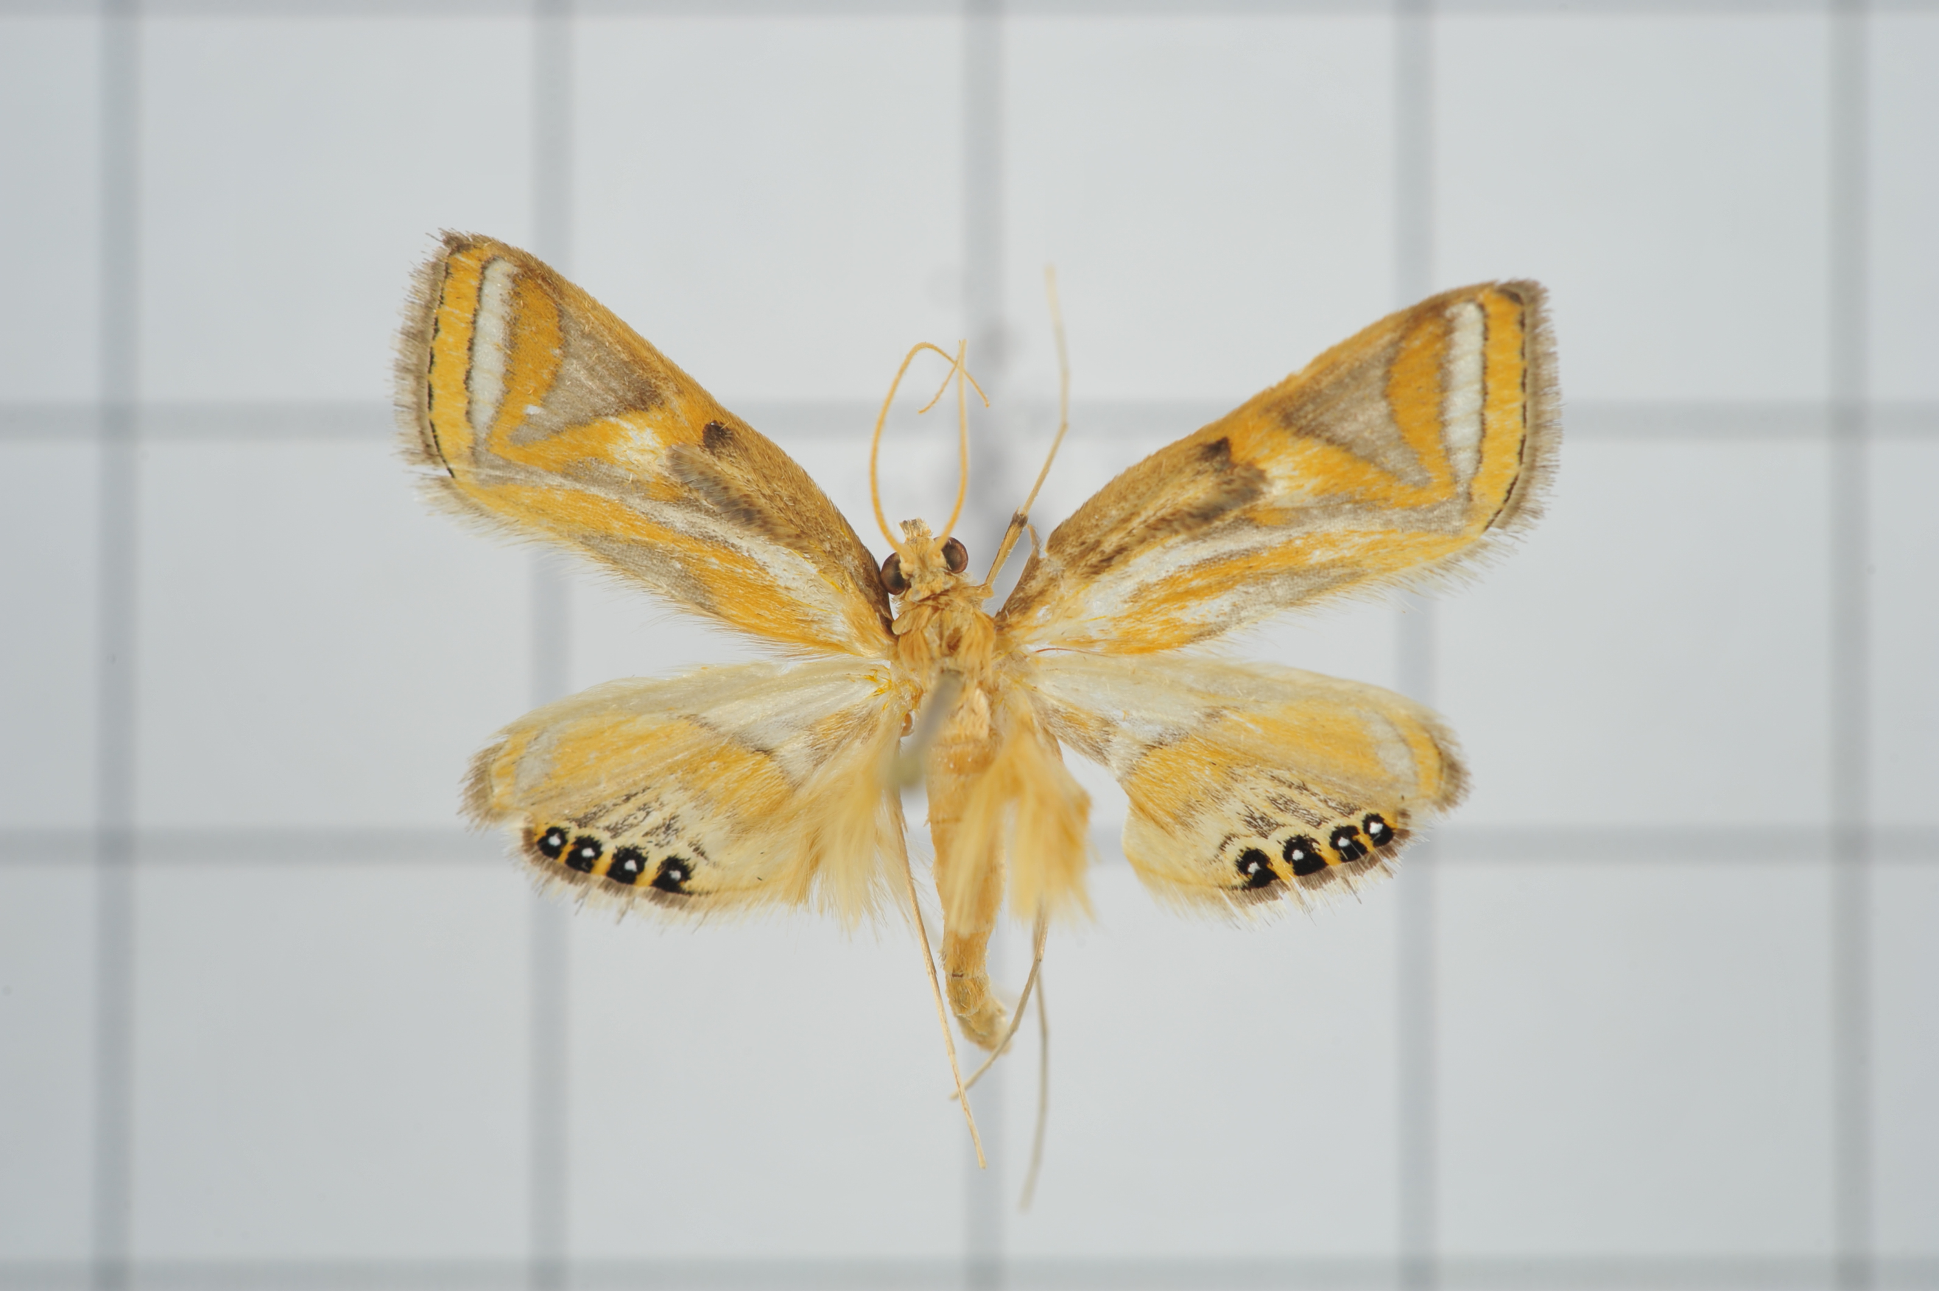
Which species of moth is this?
Eoophyla conjunctalis
